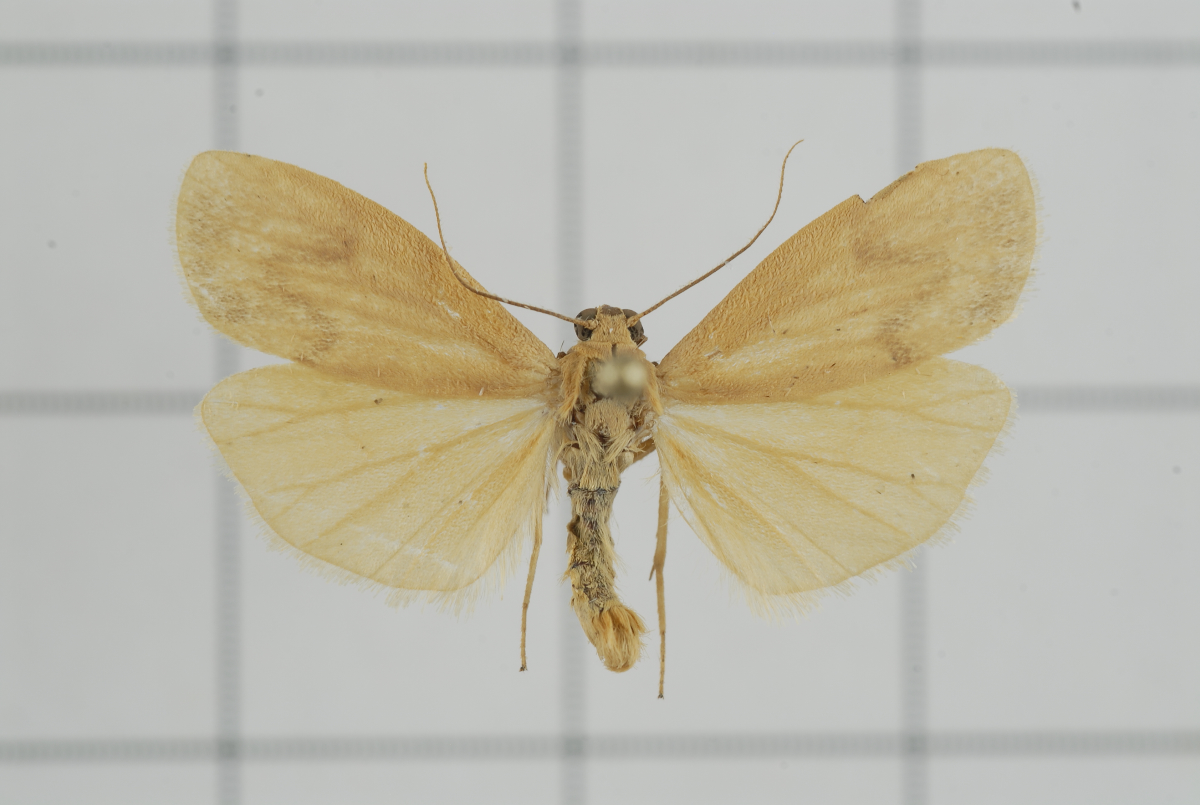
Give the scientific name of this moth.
Teuloma tainebula
